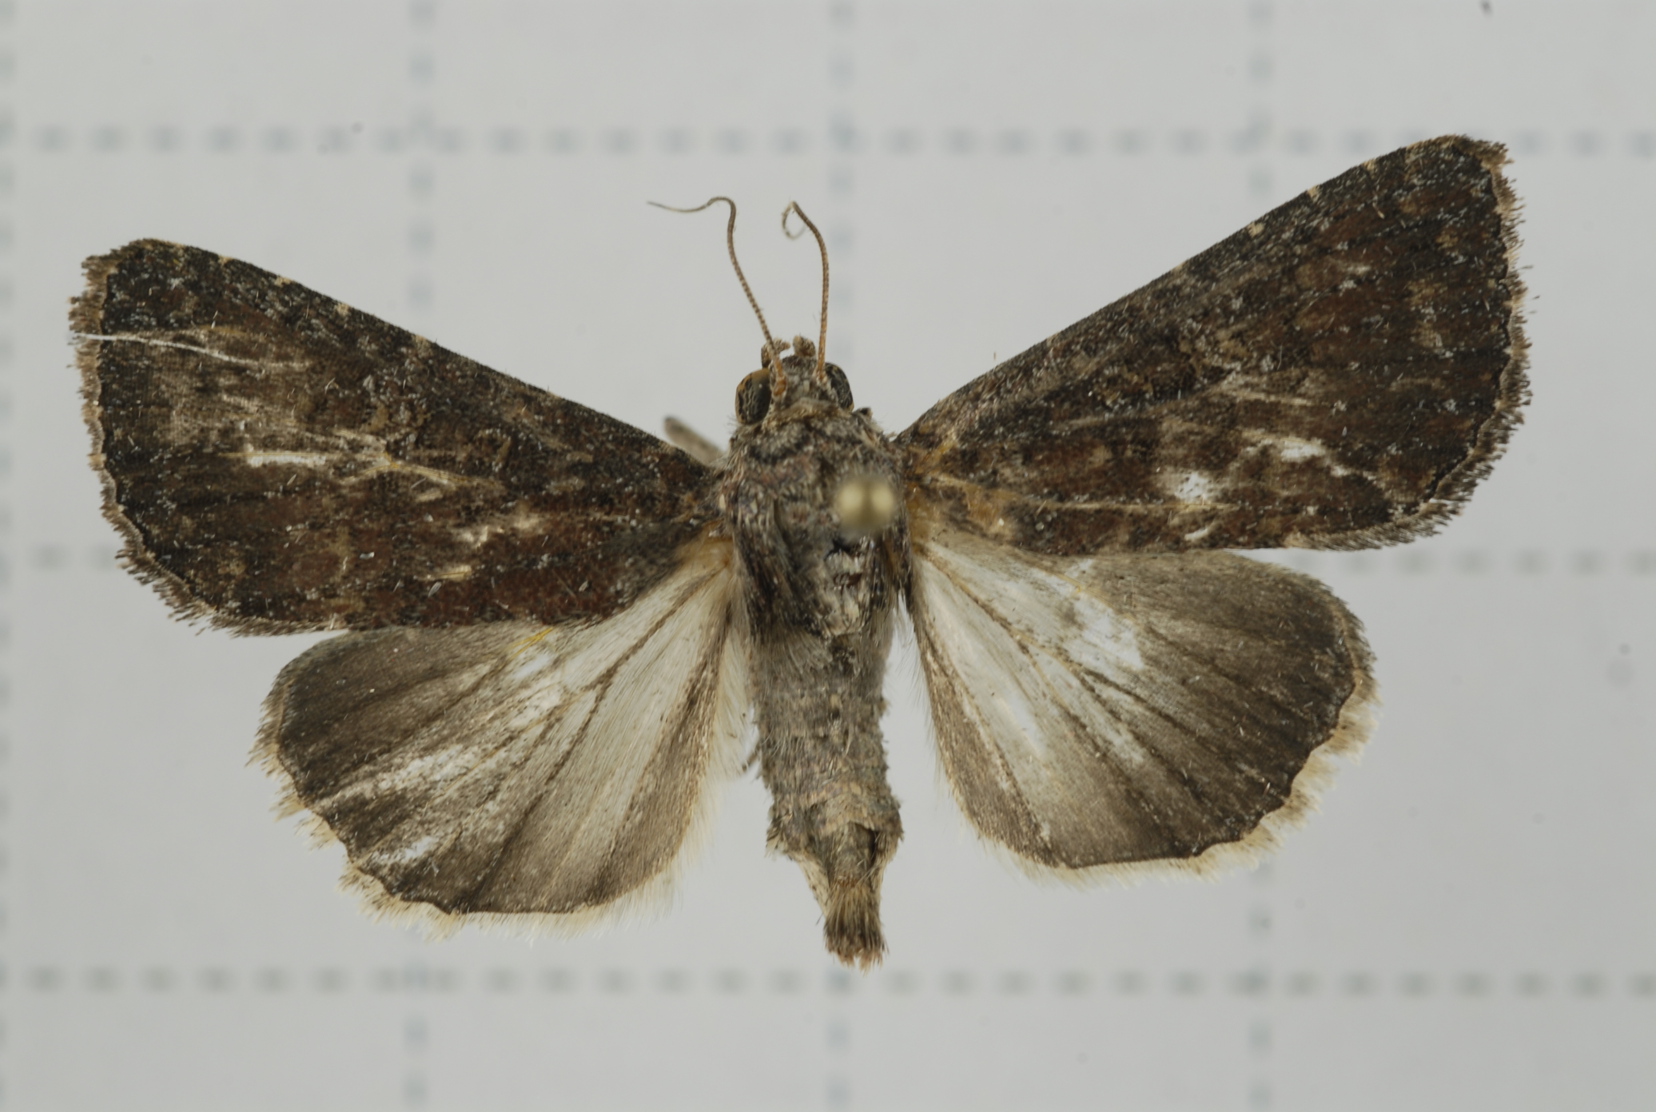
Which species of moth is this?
Condica illecta
